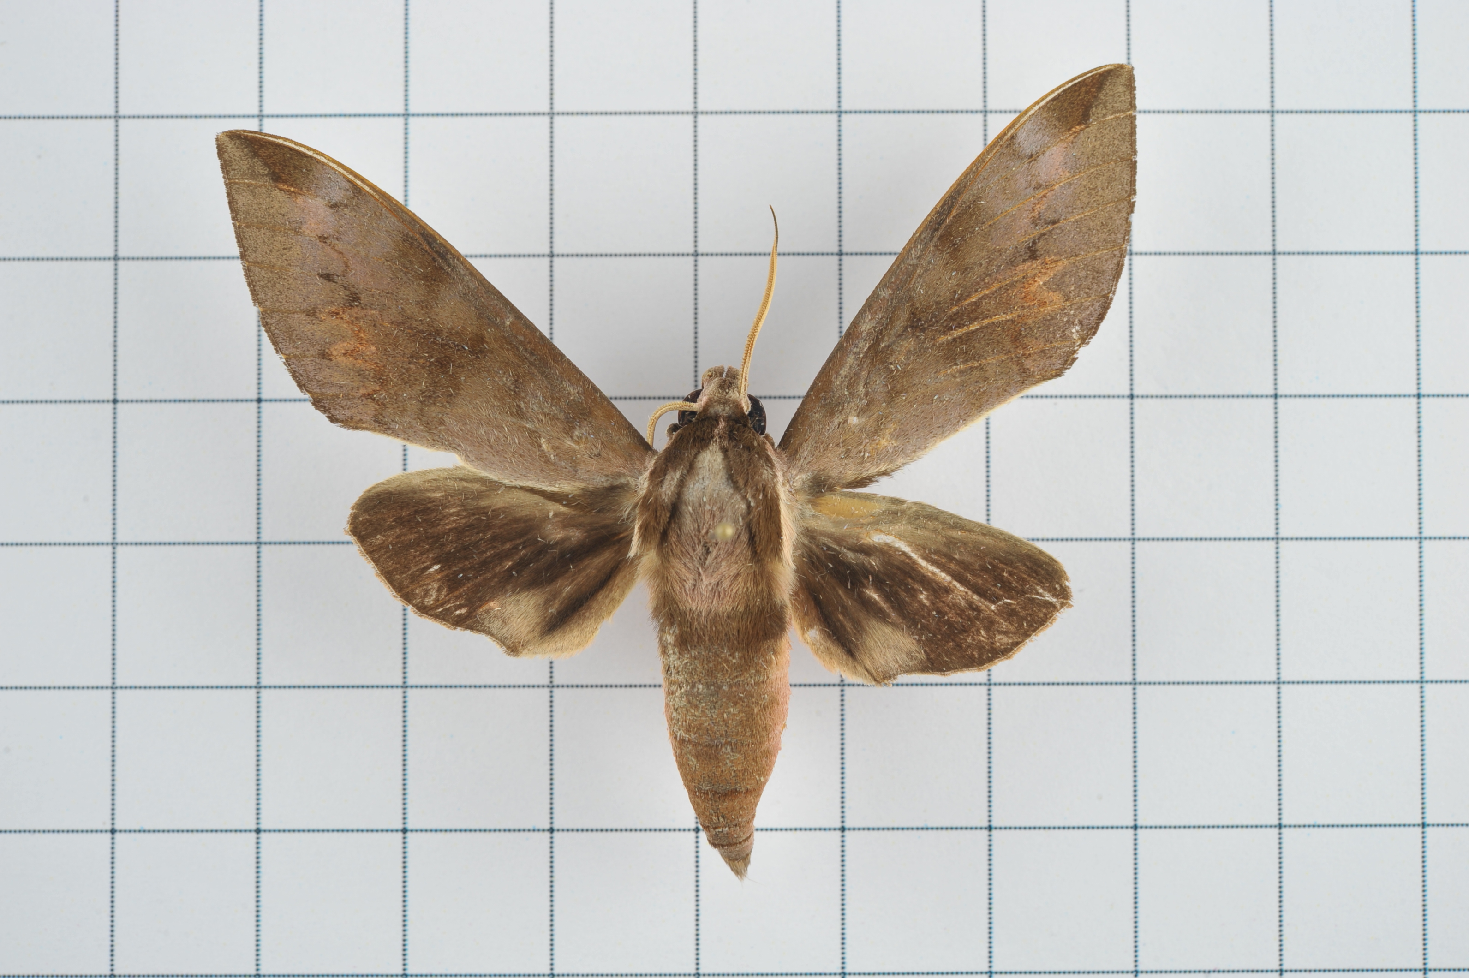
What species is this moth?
Acosmerycoides harterti
